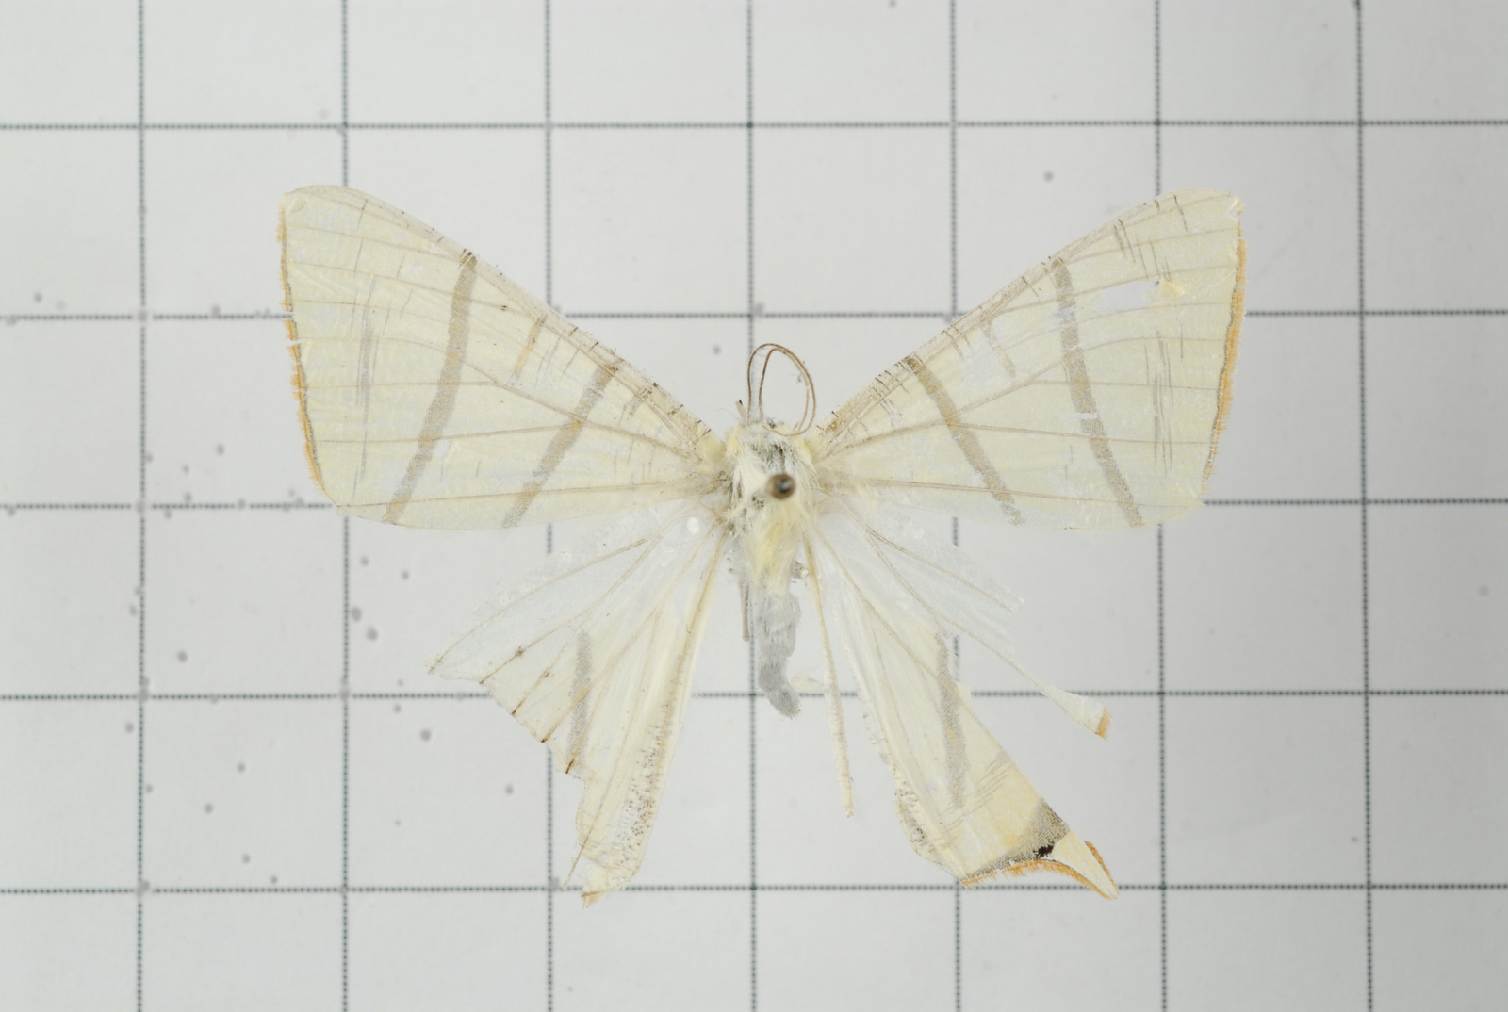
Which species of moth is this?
Ourapteryx sciticaudaria
